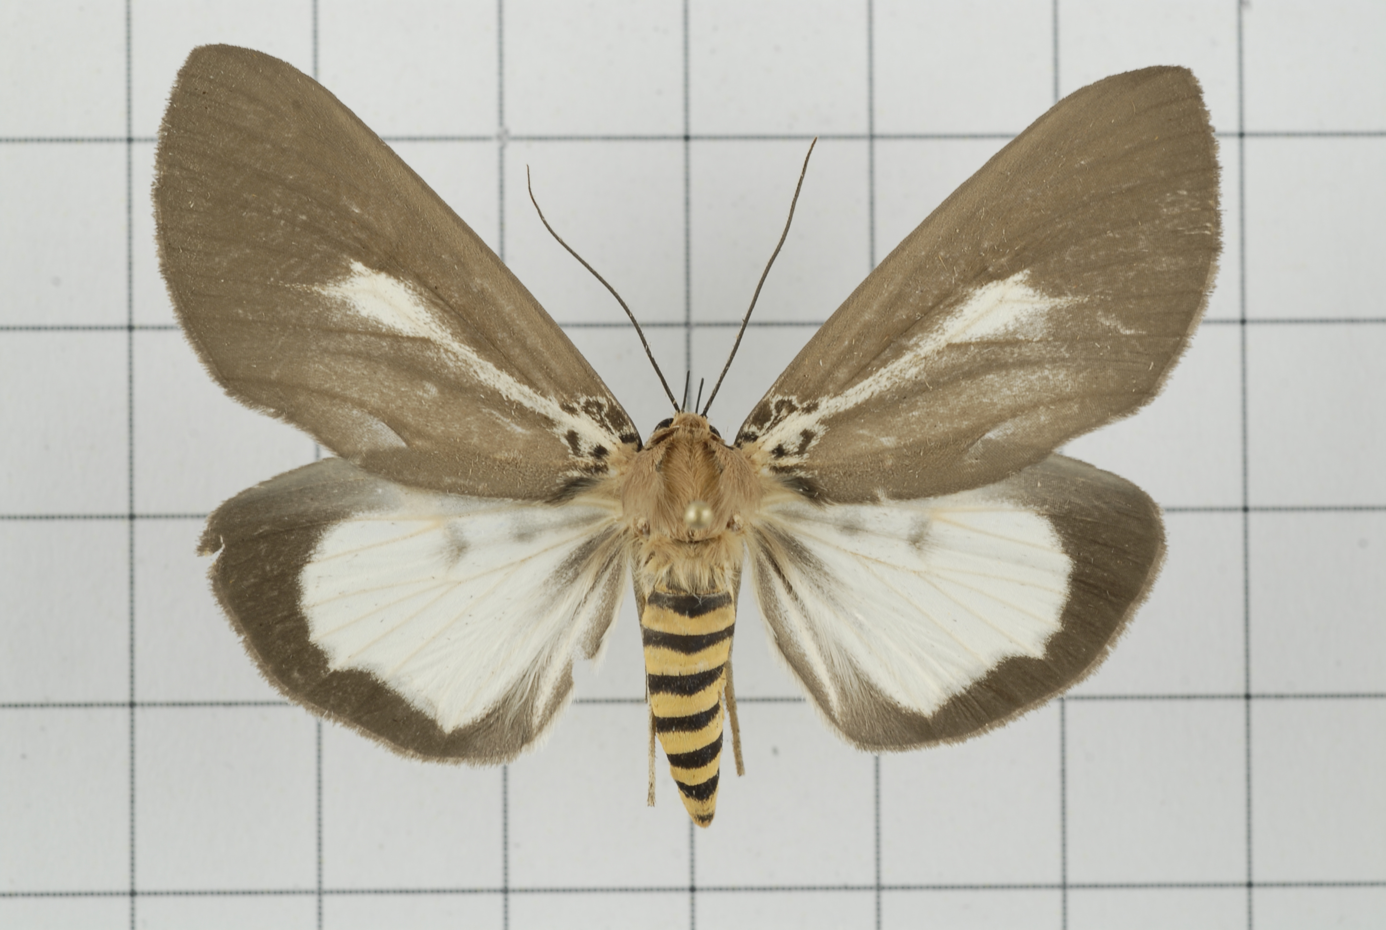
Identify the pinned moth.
Asota heliconia zebrina
